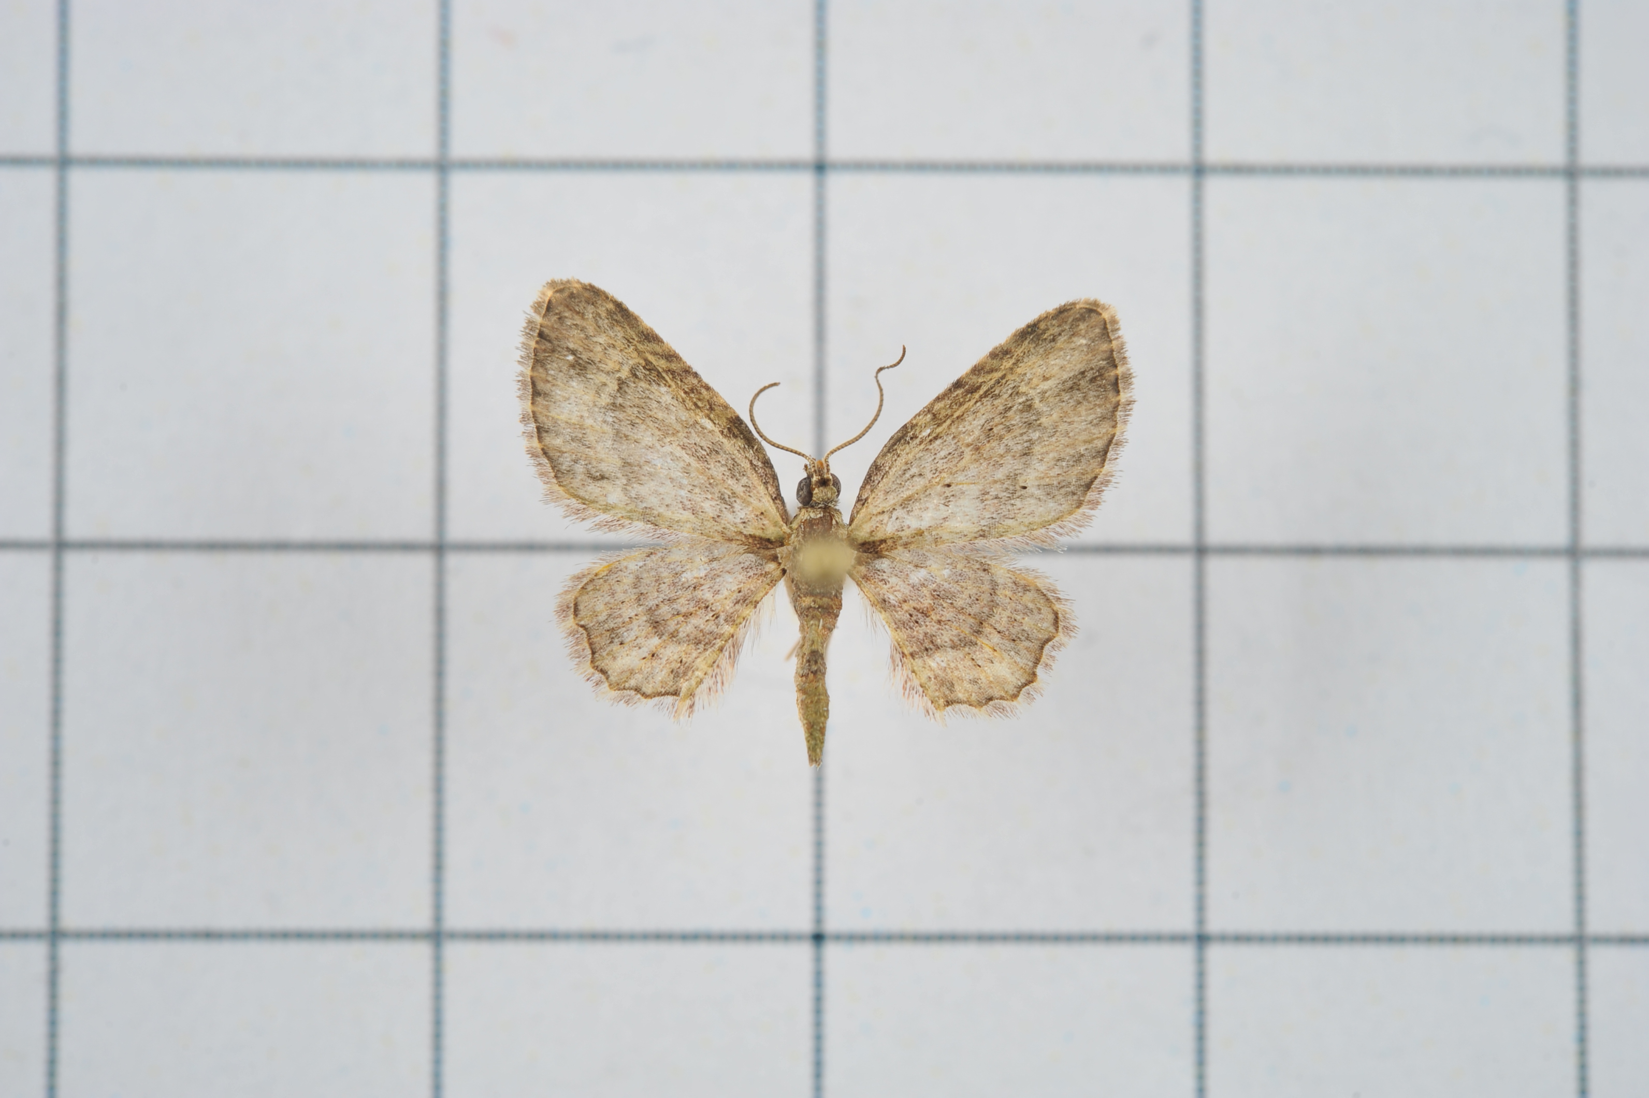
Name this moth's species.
Axinoptera taiwana
